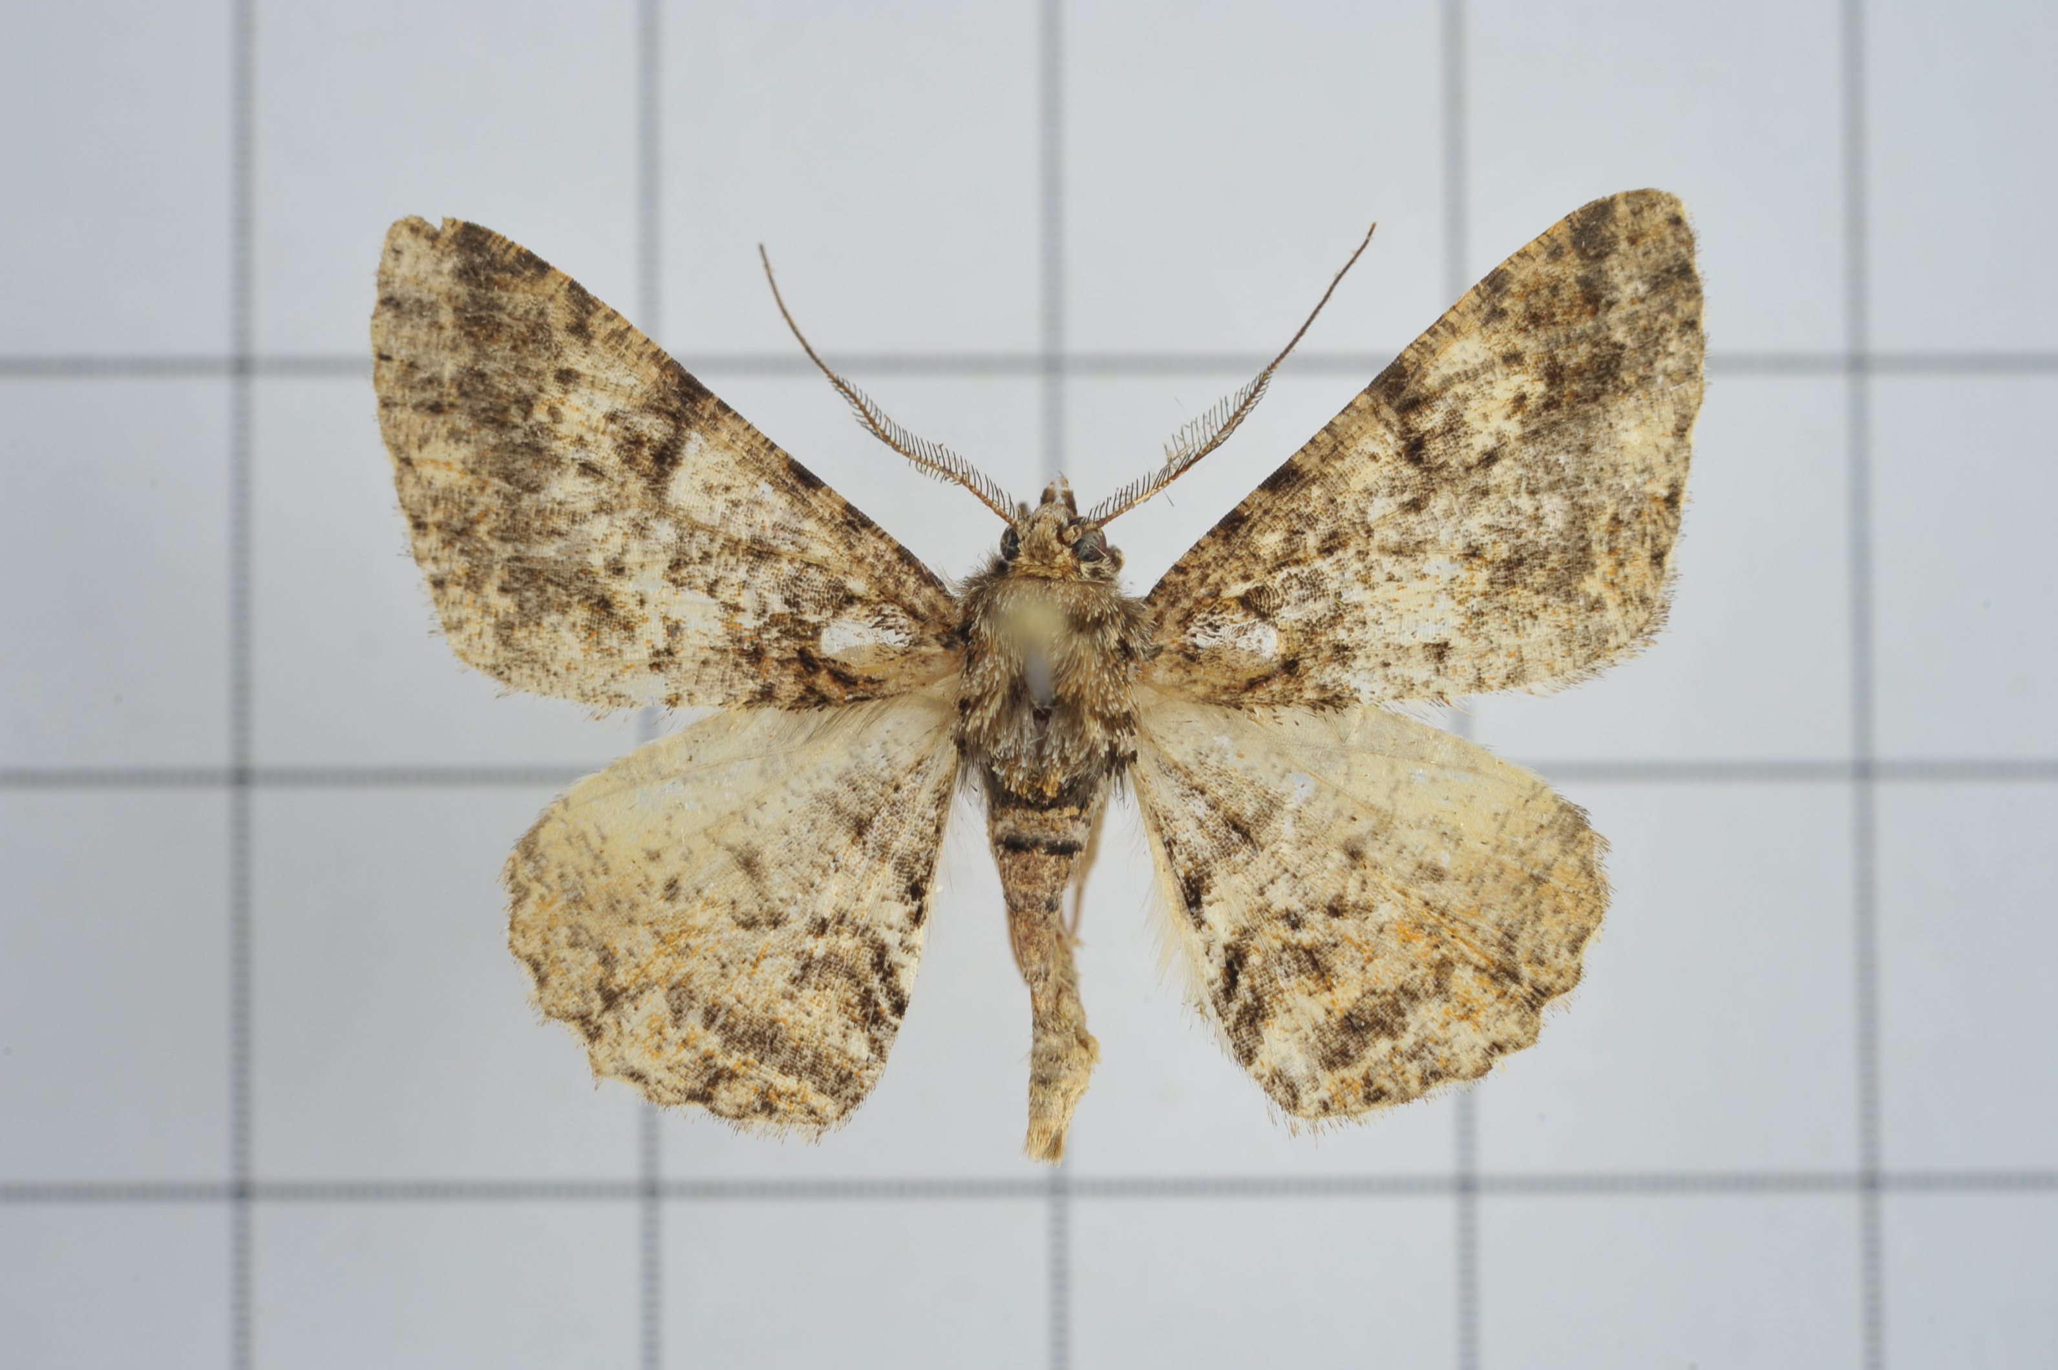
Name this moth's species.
Alcis taiwanovariegata
